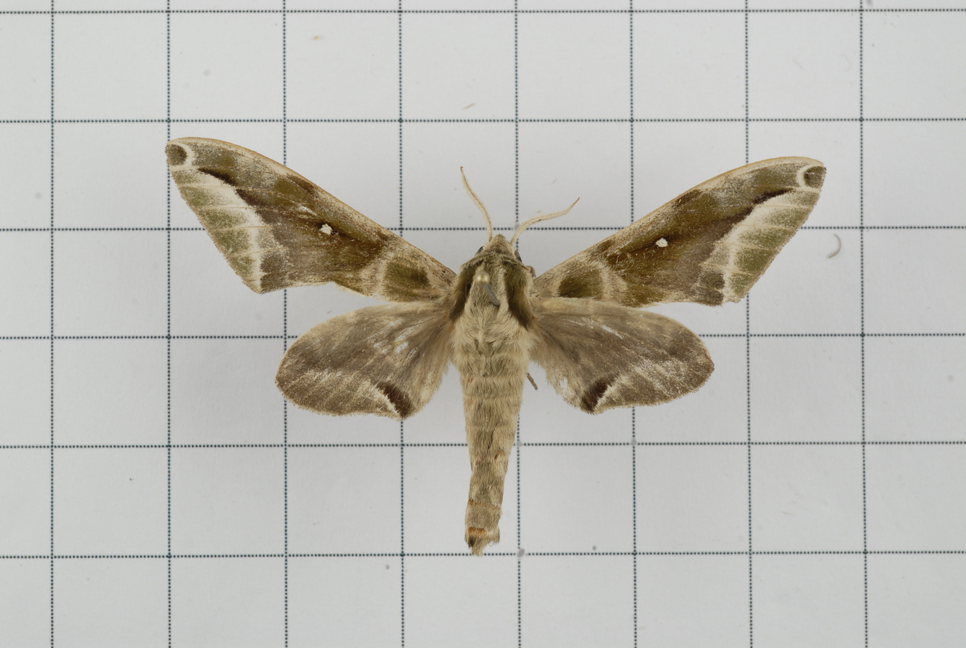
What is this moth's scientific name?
Parum colligata
